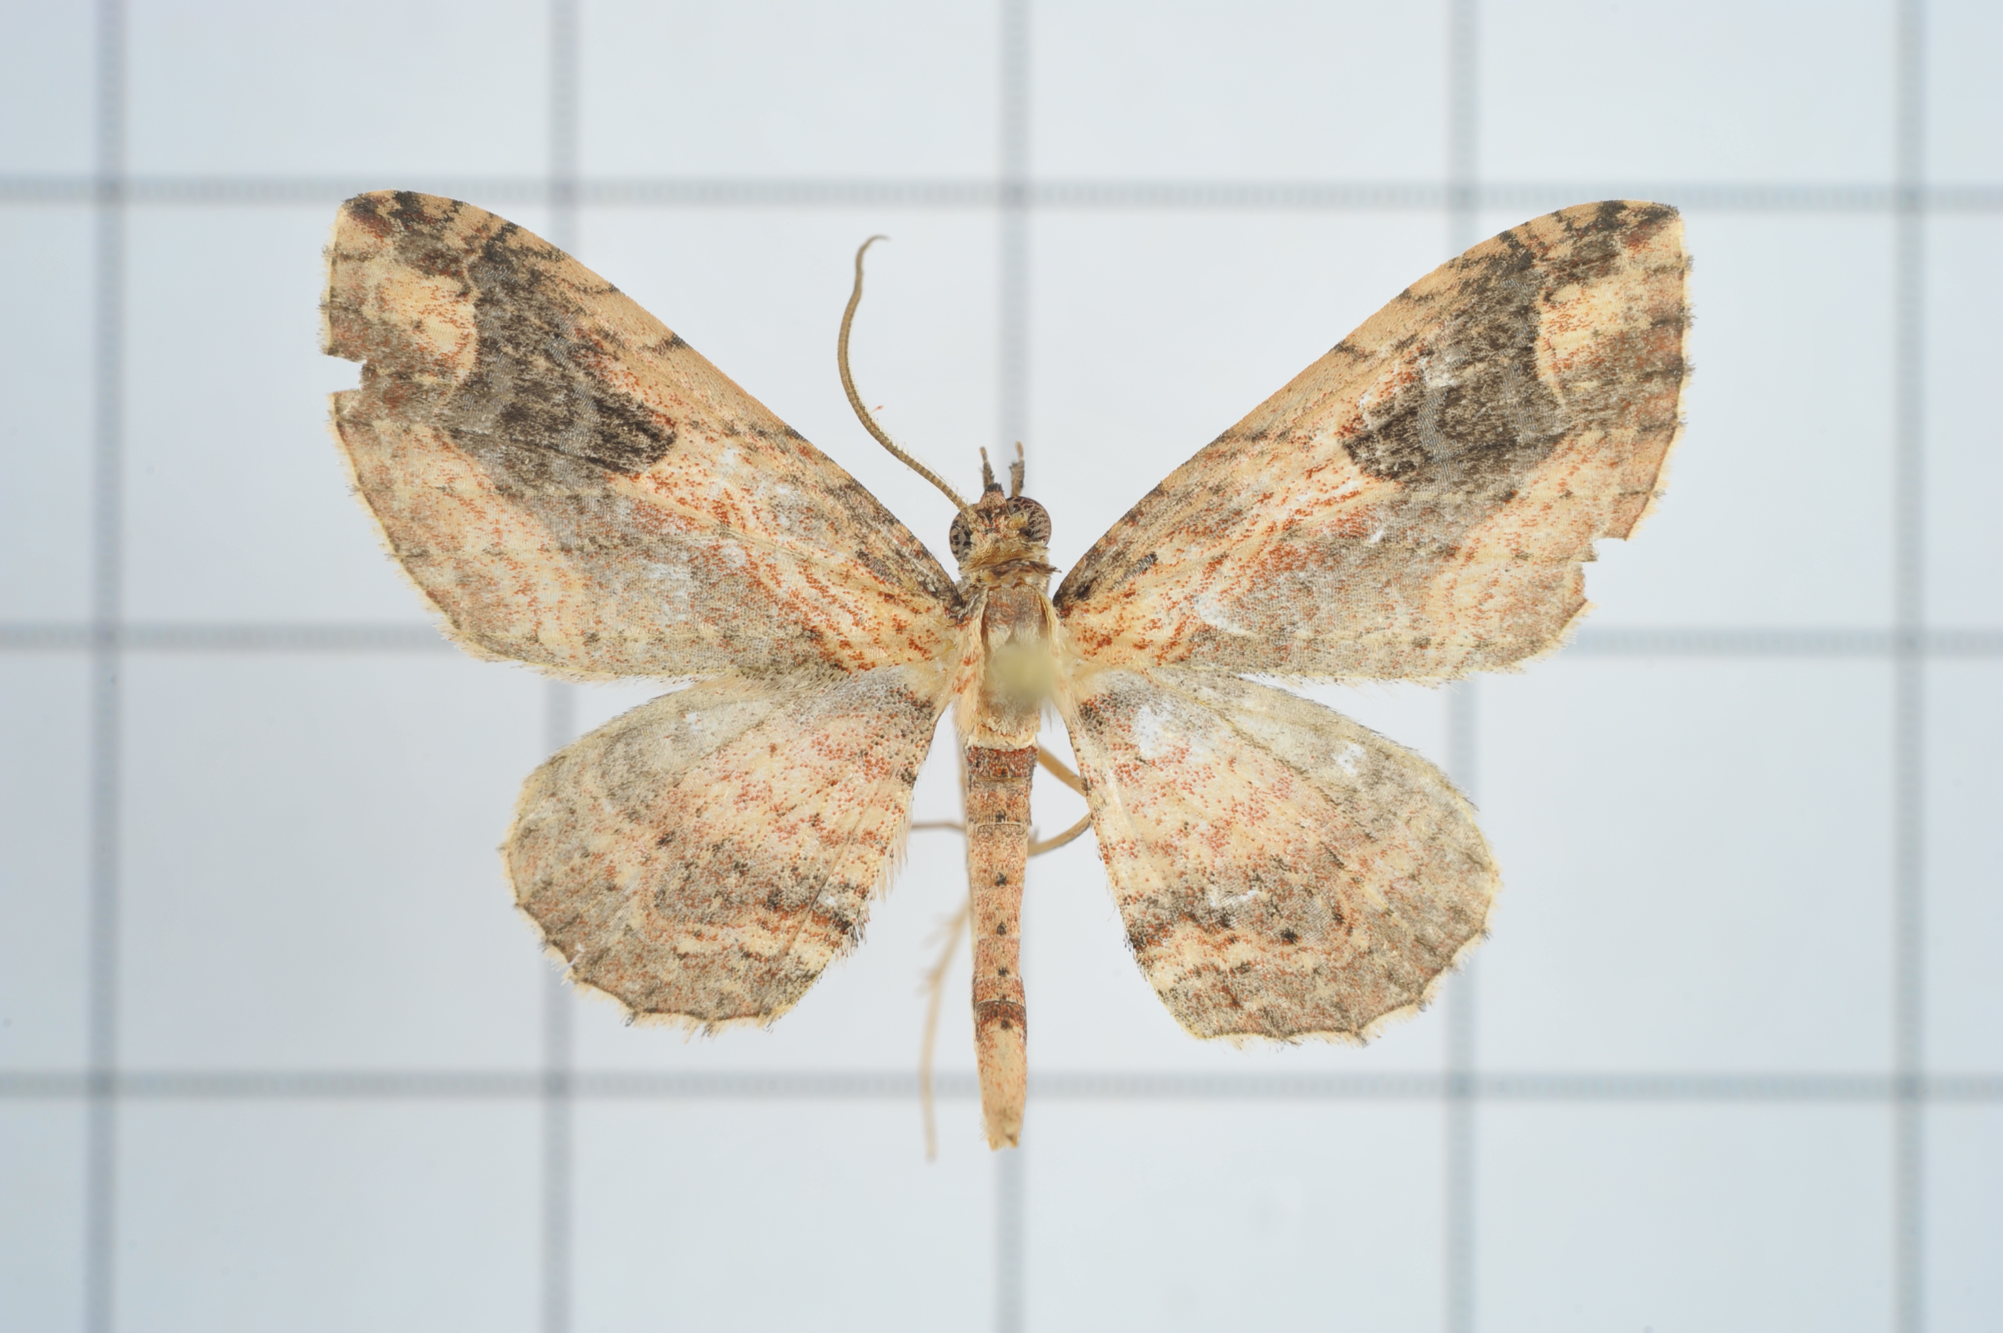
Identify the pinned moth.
Ziridava kanshireiensis
